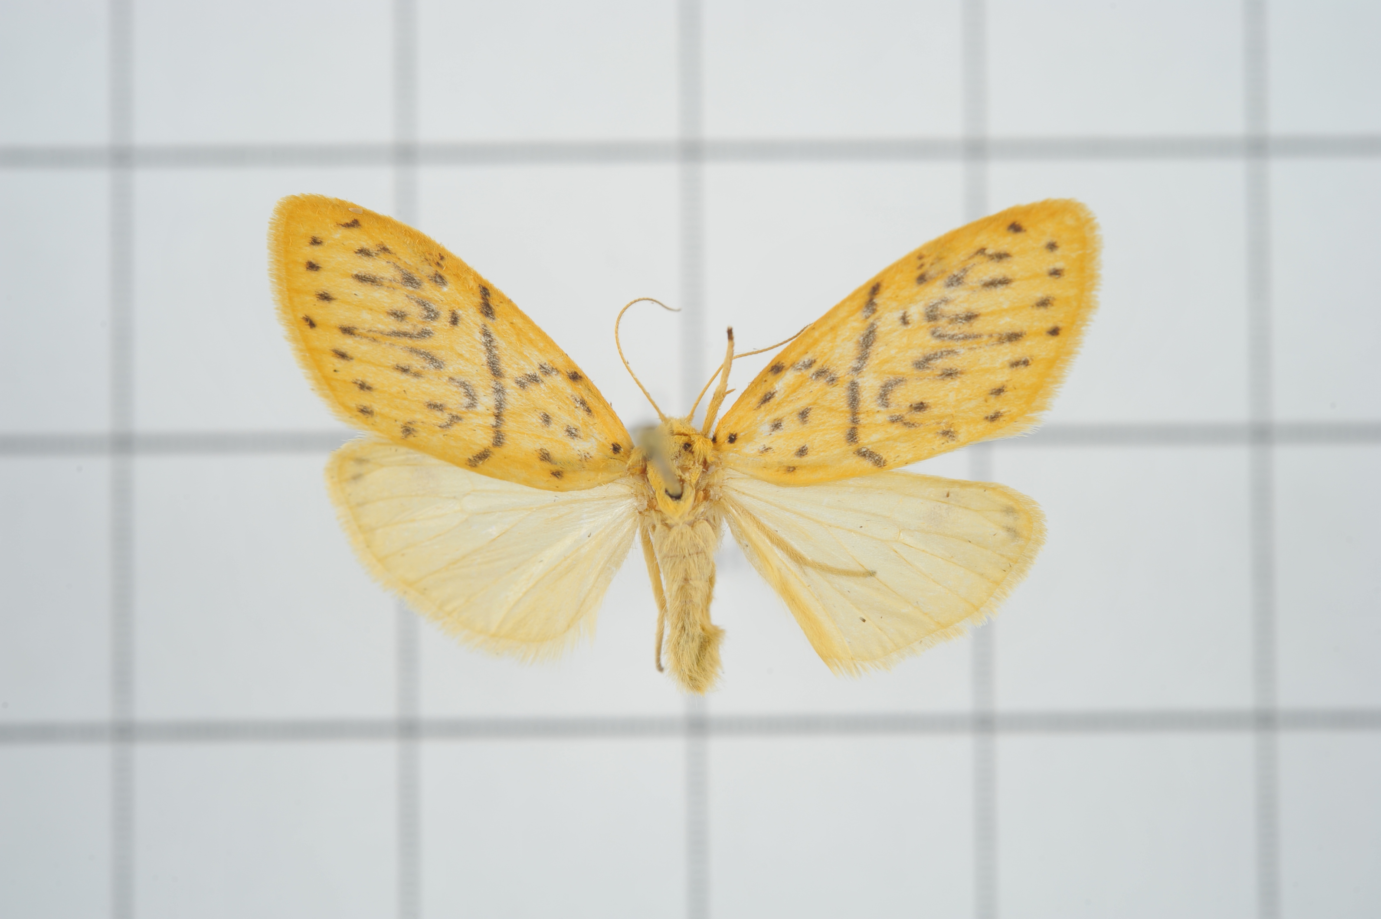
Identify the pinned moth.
Huangilene alikangiae alikangiae
